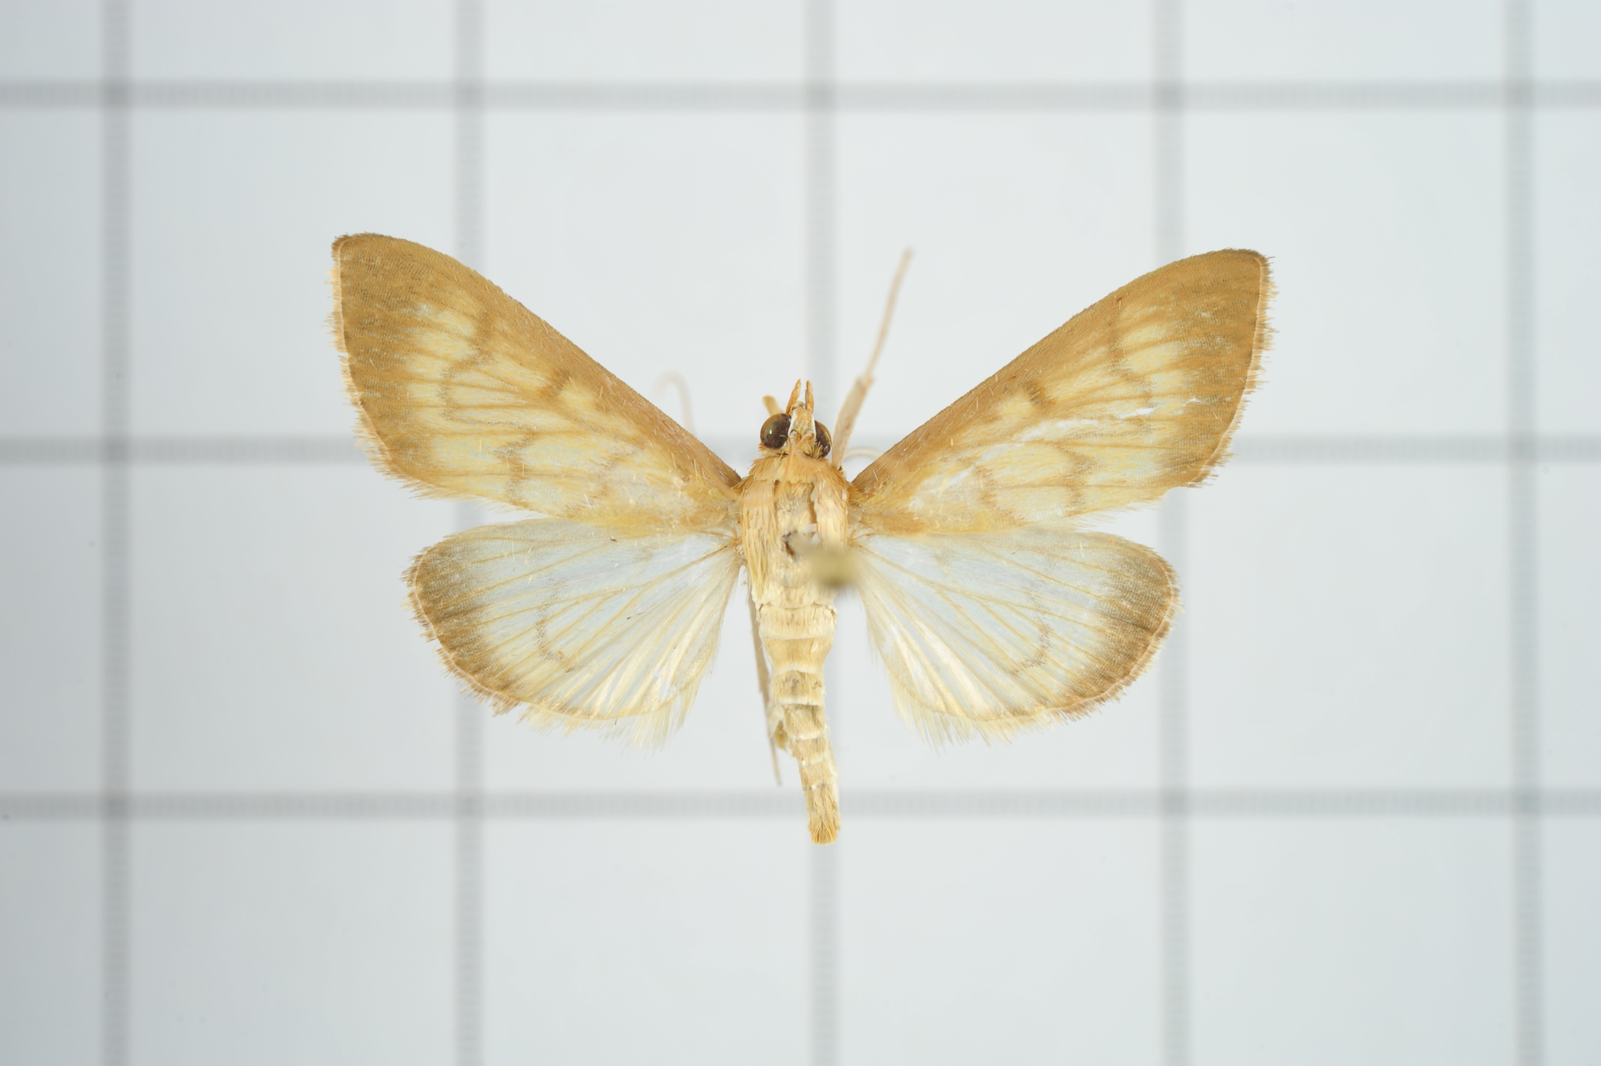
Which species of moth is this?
Crypsiptya coclesalis
